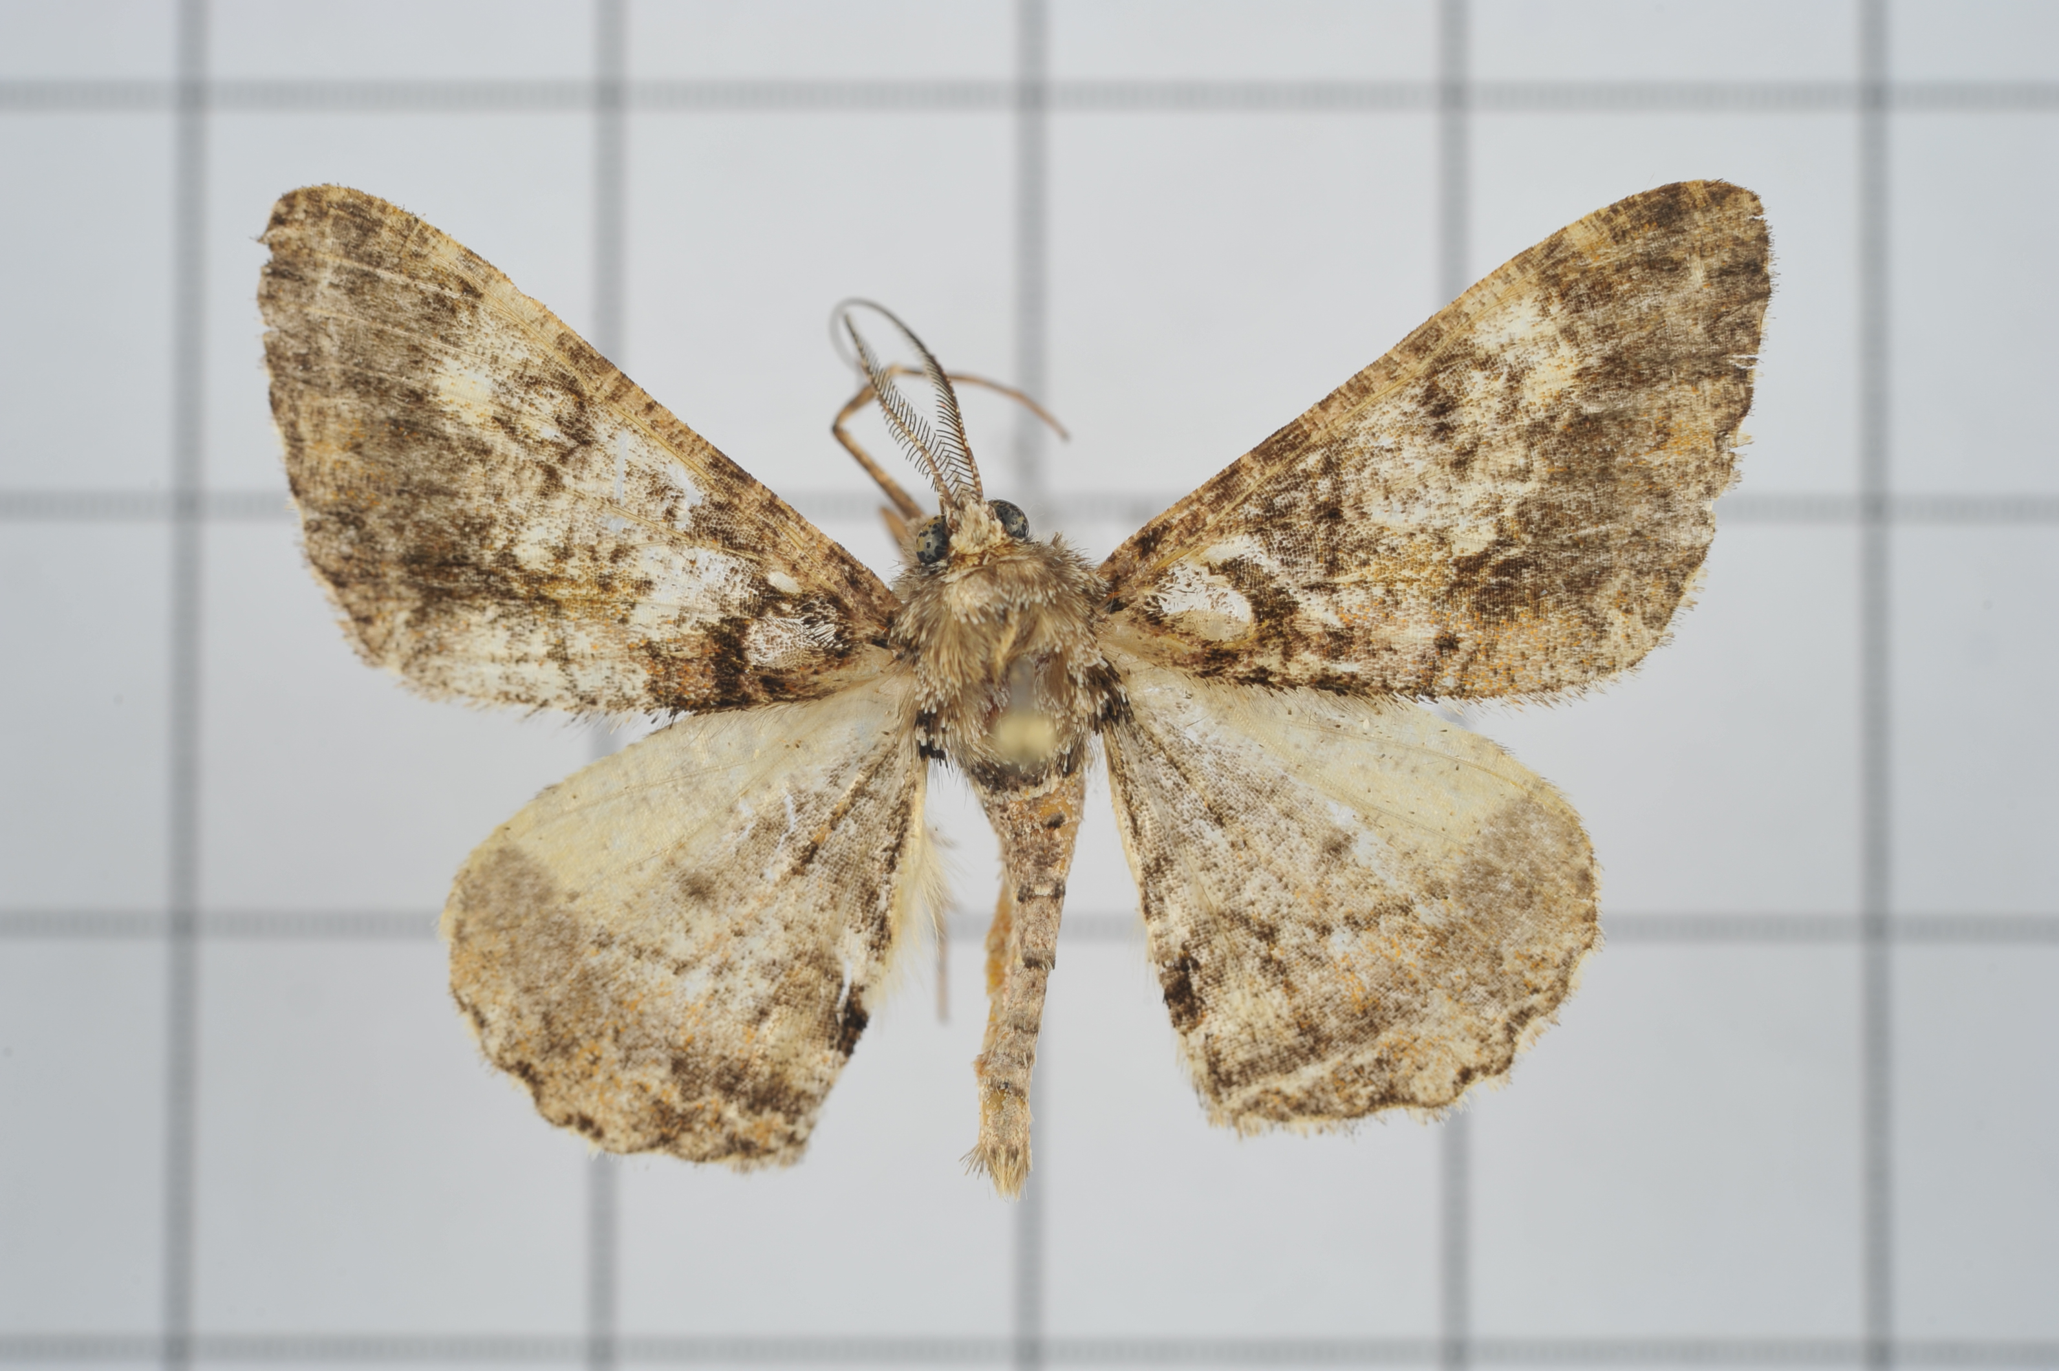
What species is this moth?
Alcis taiwanovariegata
